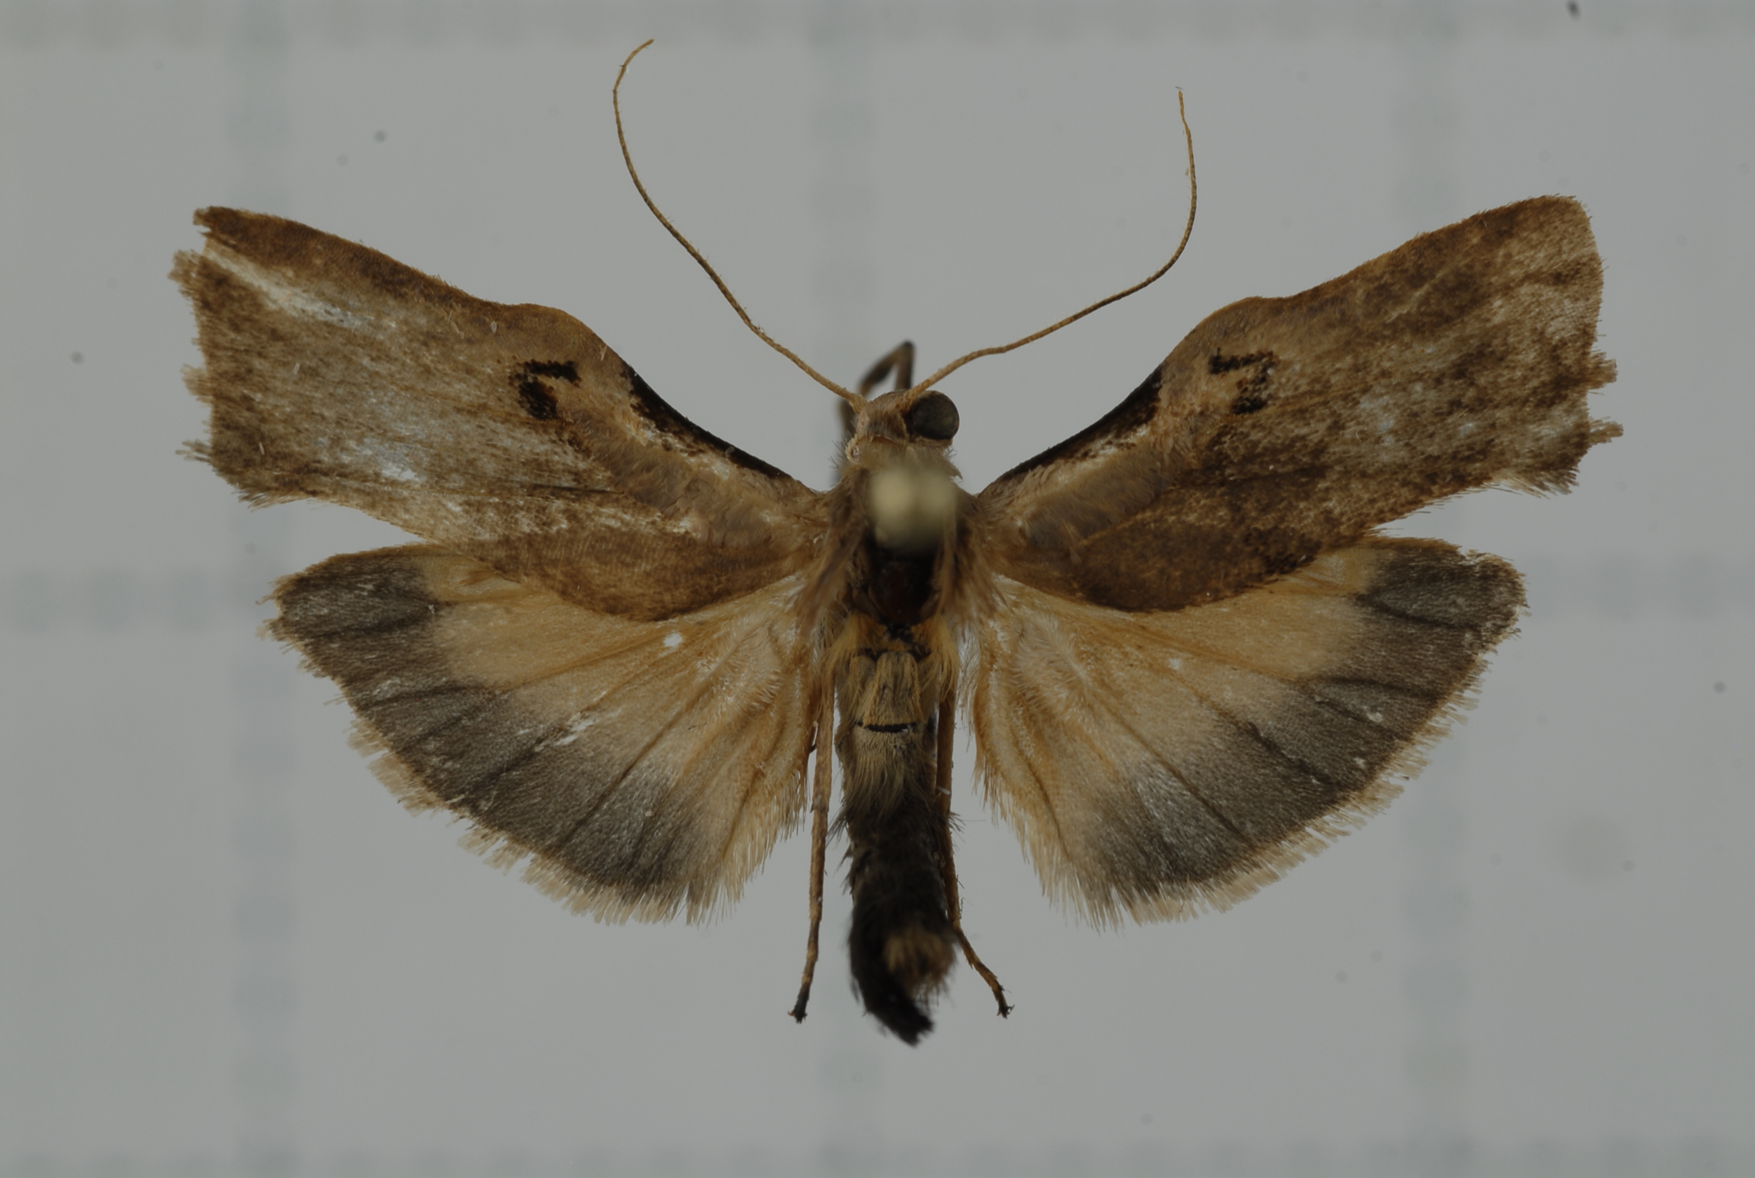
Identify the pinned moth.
Teulisna tumida
